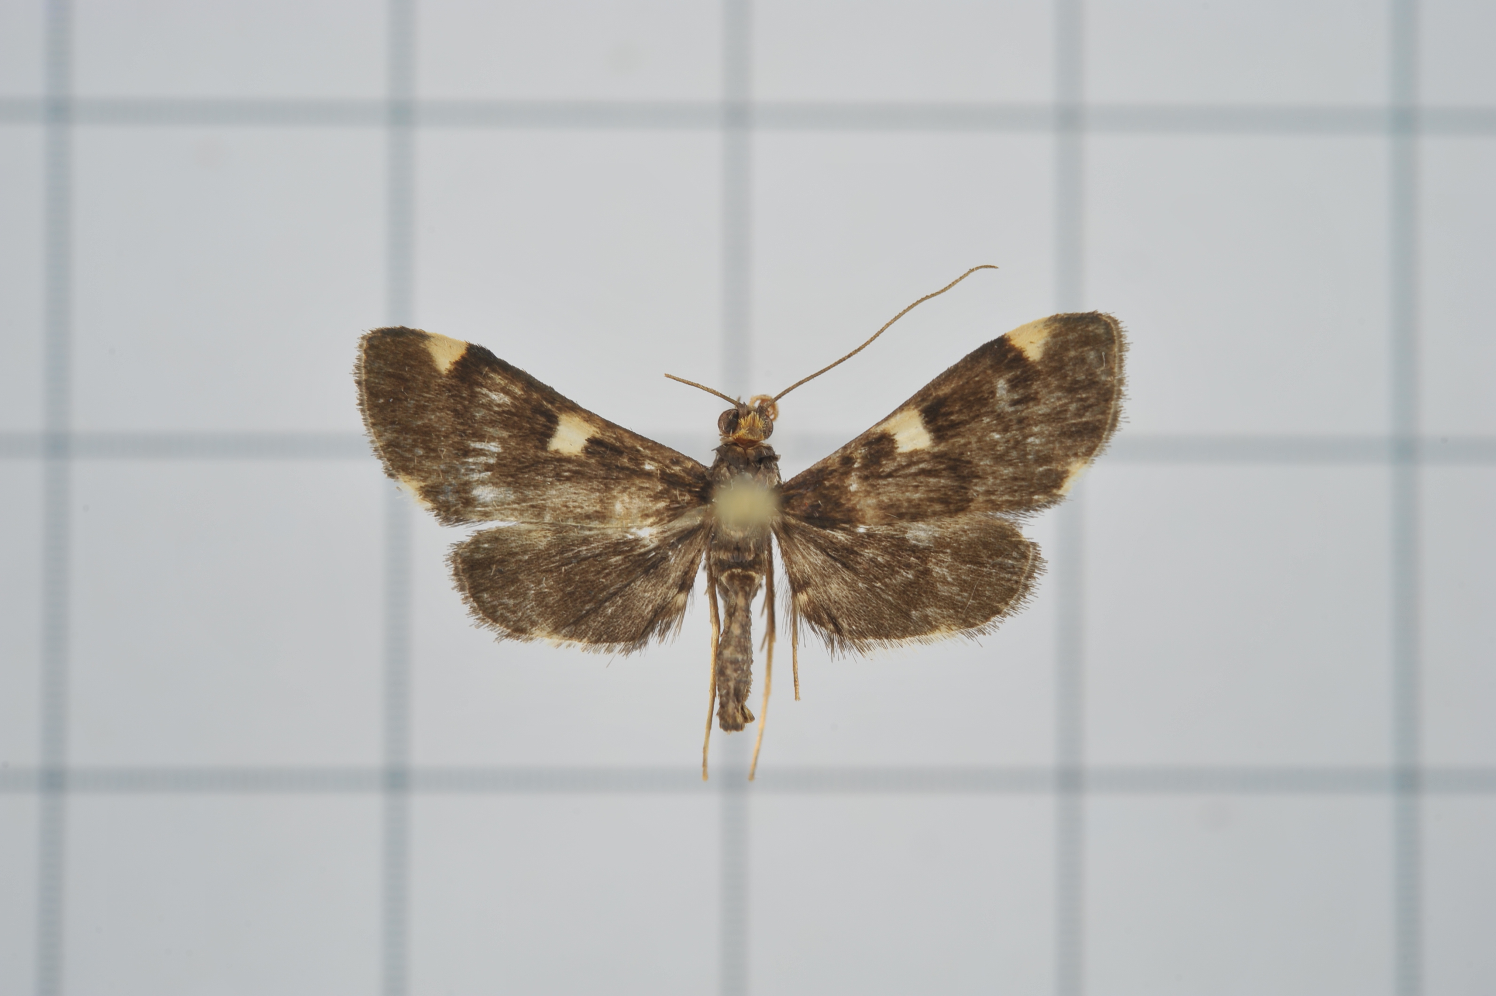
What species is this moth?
Piletocera aegimiusalis
